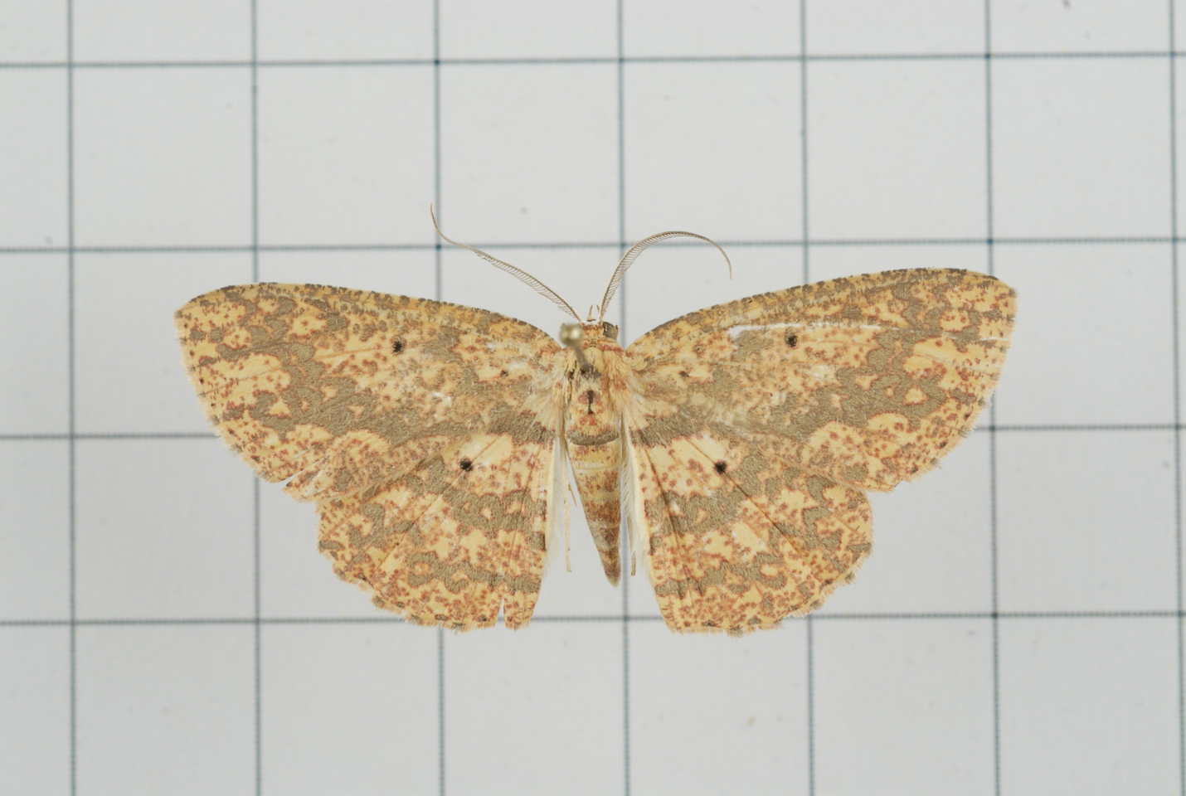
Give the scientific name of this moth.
Borbacha pardaria
